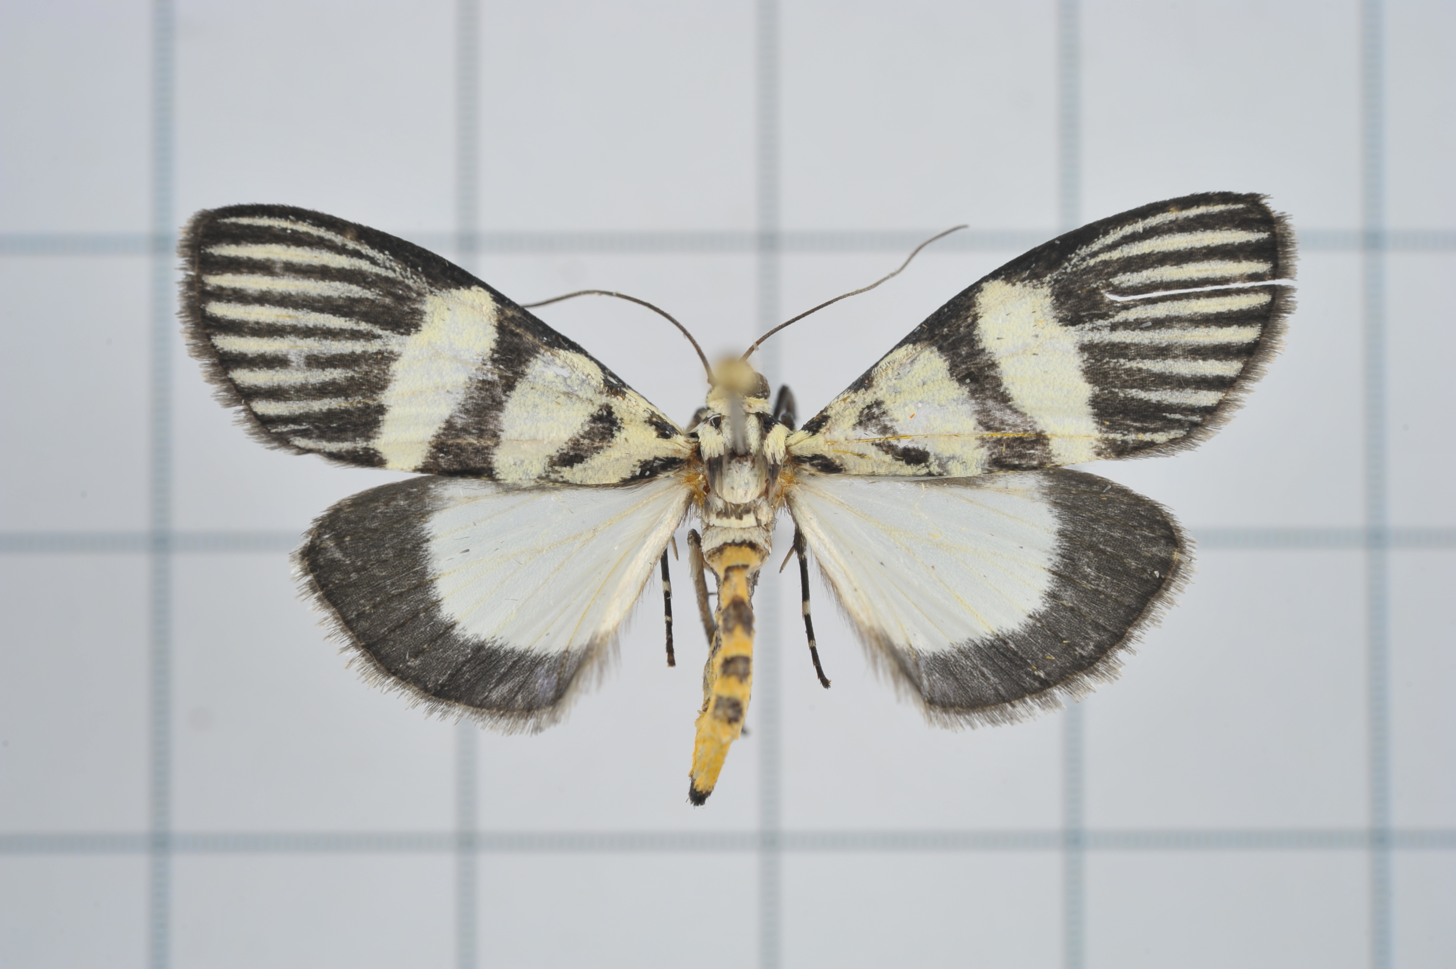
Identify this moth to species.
Heortia vitessoides
